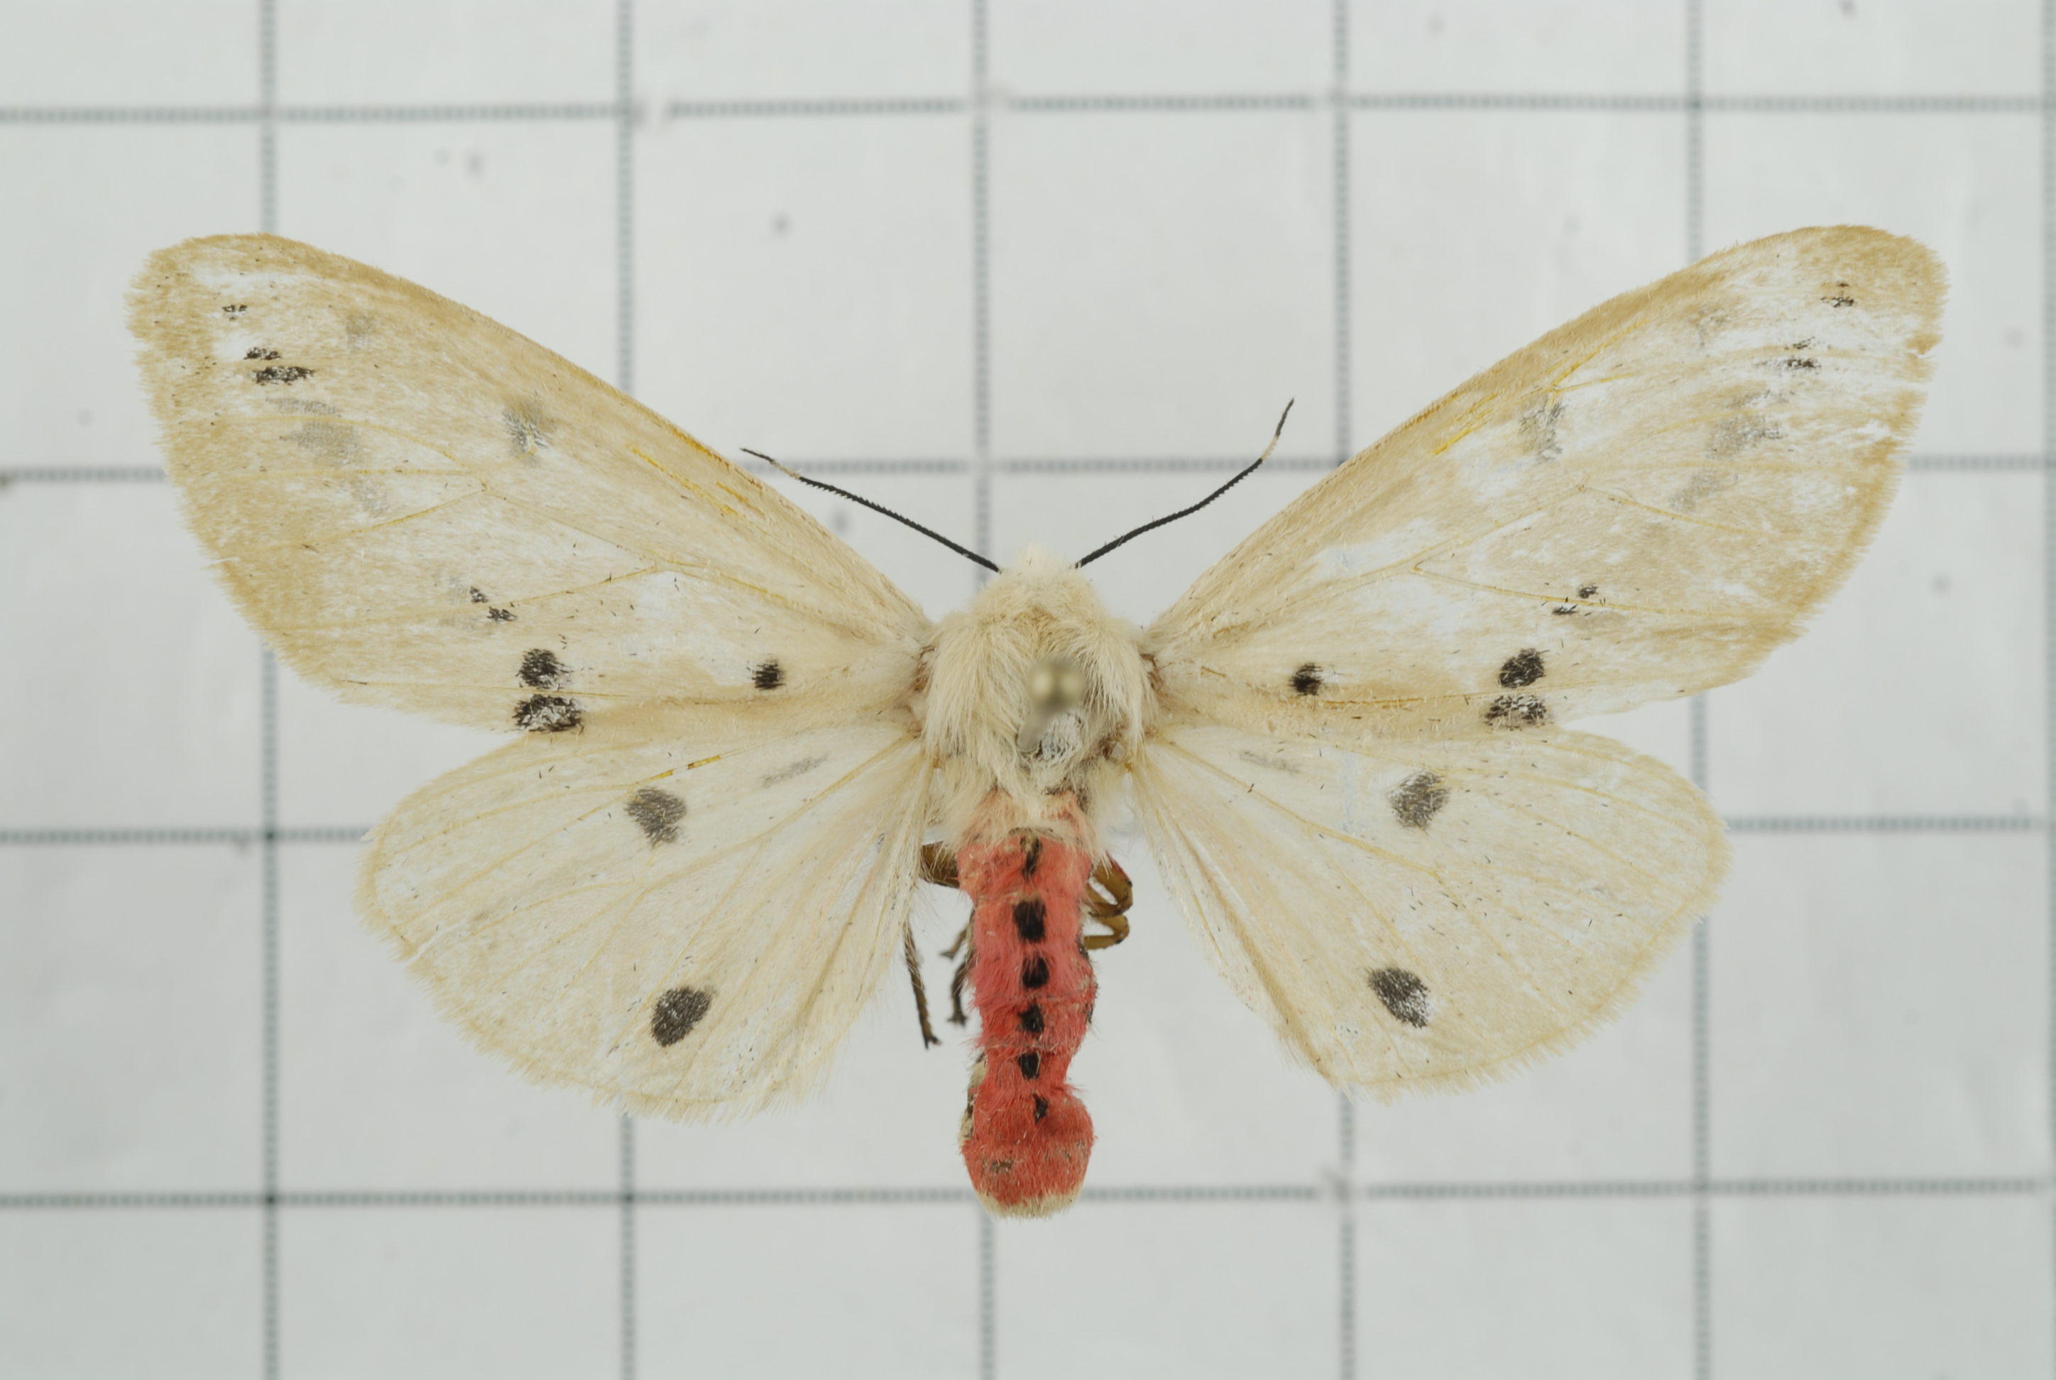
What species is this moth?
Spilarctia nydia werneri
